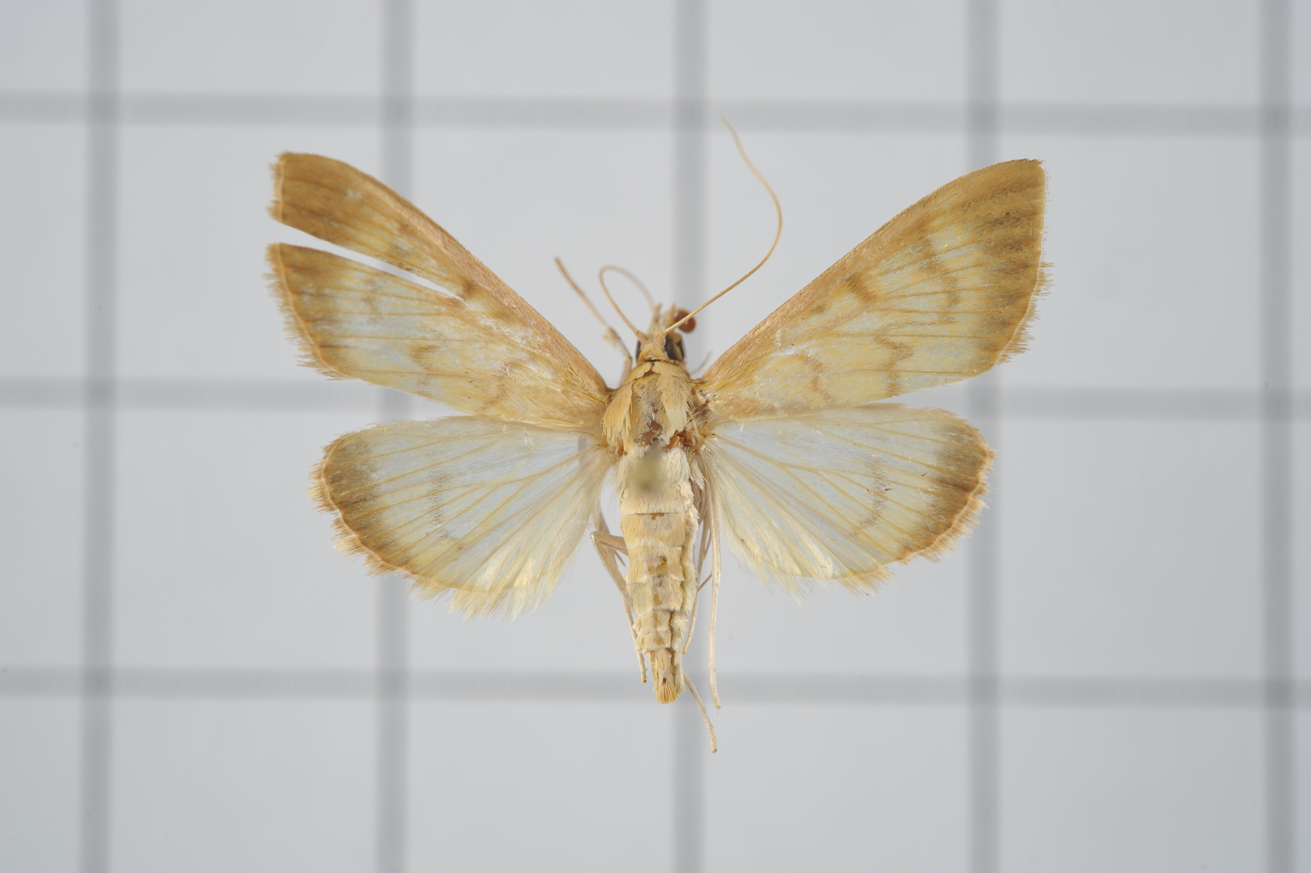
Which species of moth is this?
Crypsiptya coclesalis
